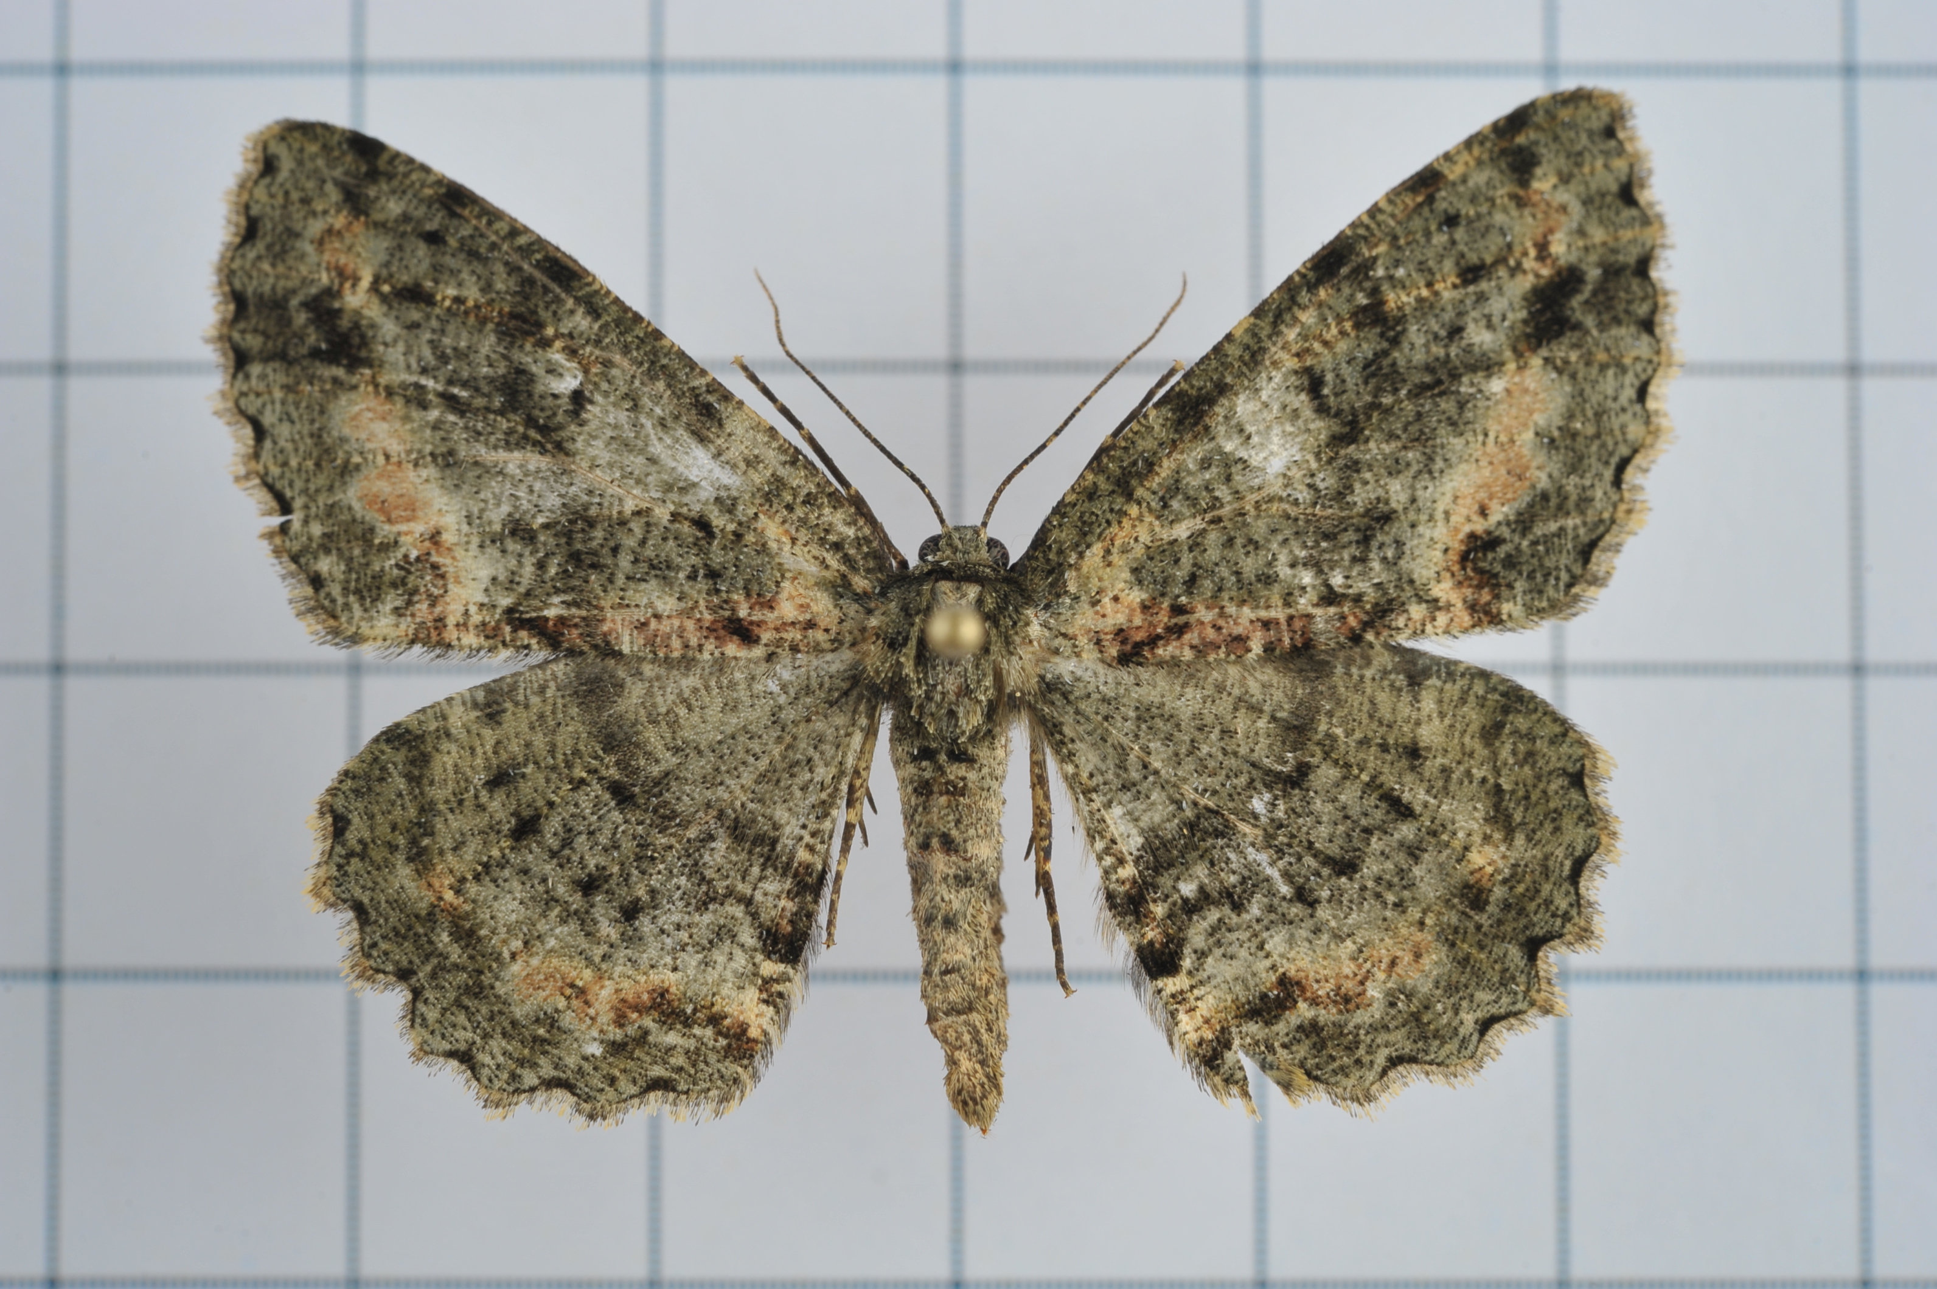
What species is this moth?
Calicha griseoviridata
